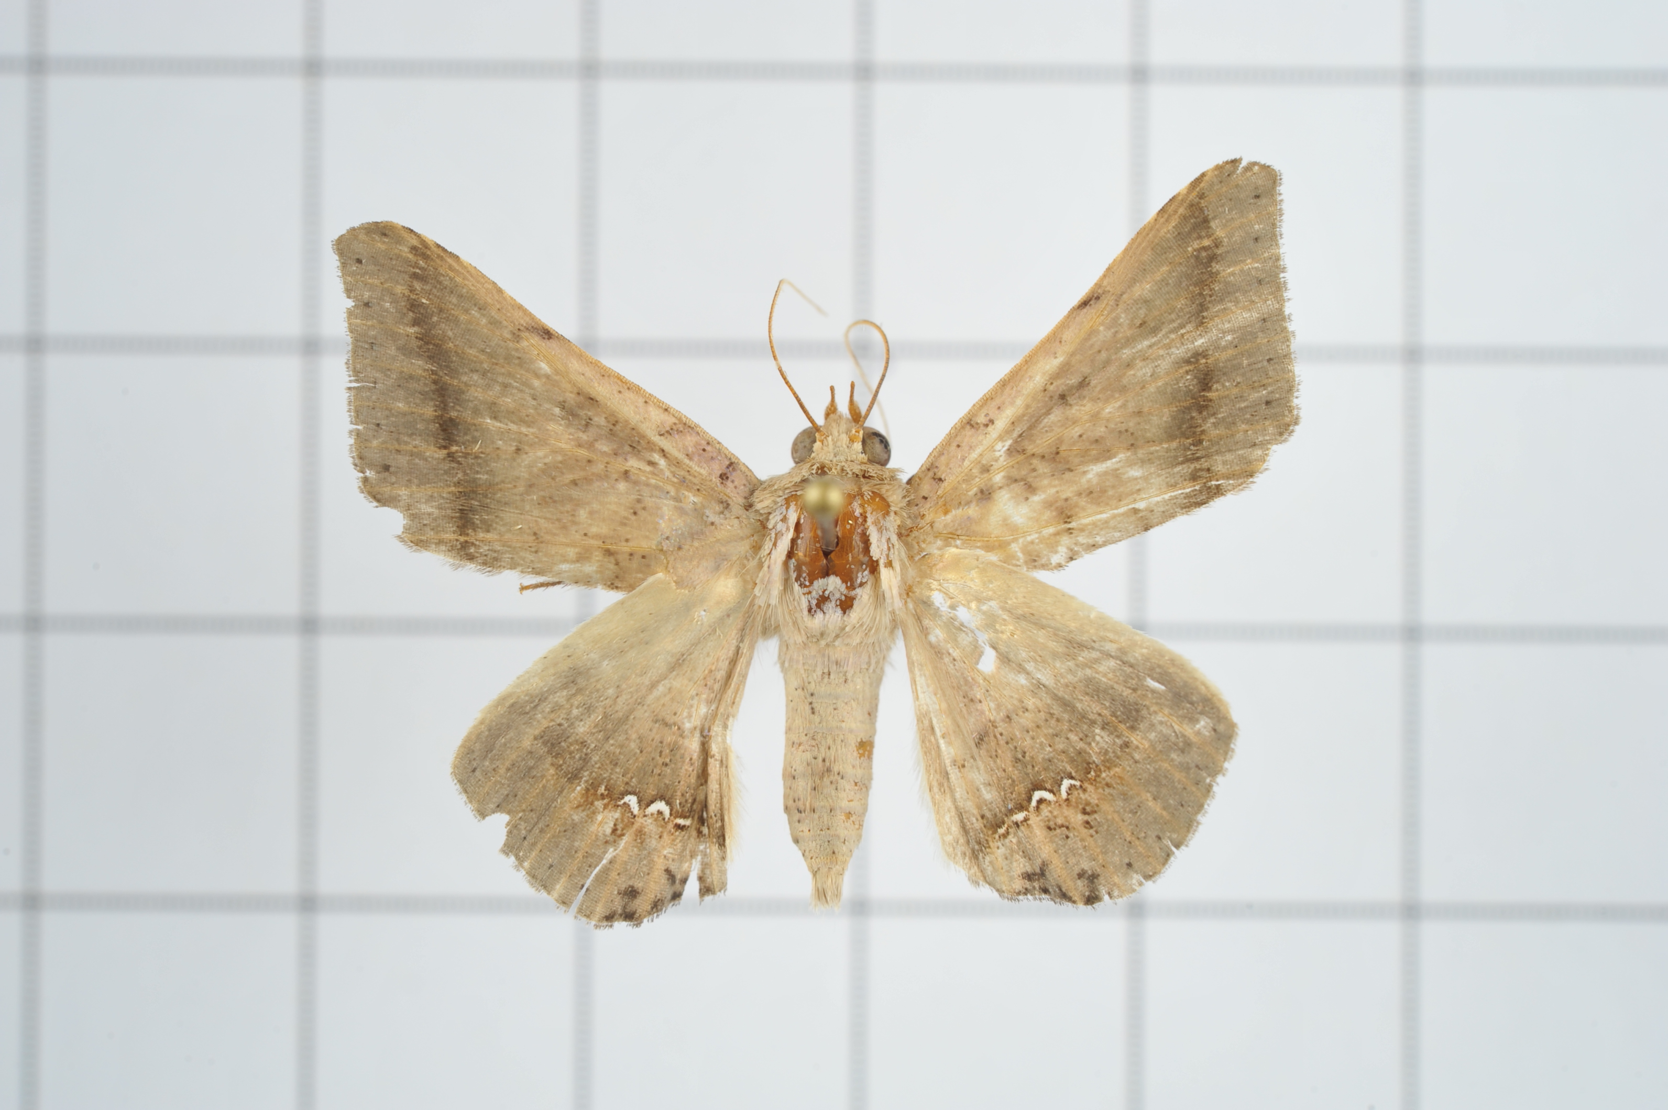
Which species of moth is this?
Macaldenia palumba
